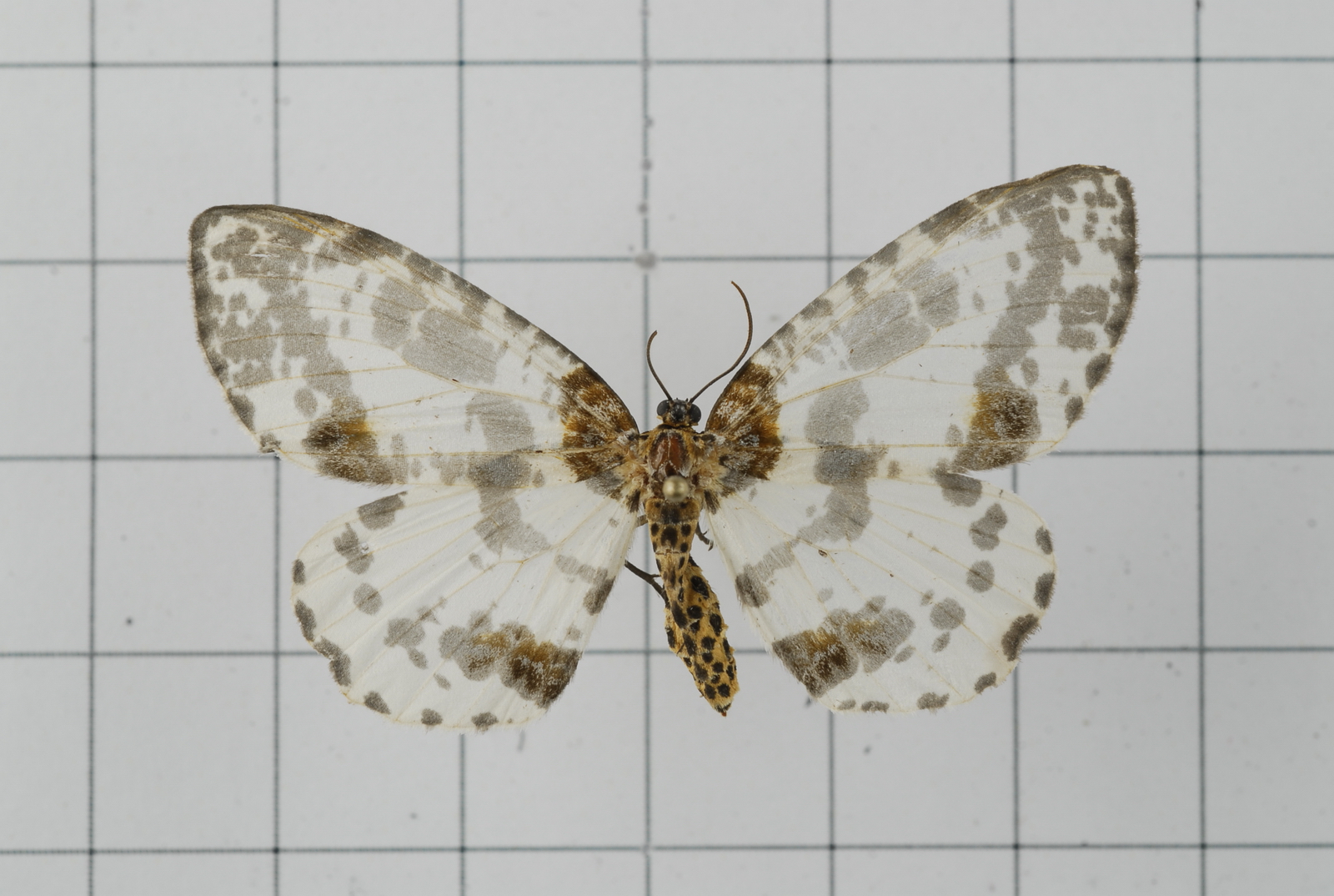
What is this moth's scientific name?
Abraxas adilluminata
